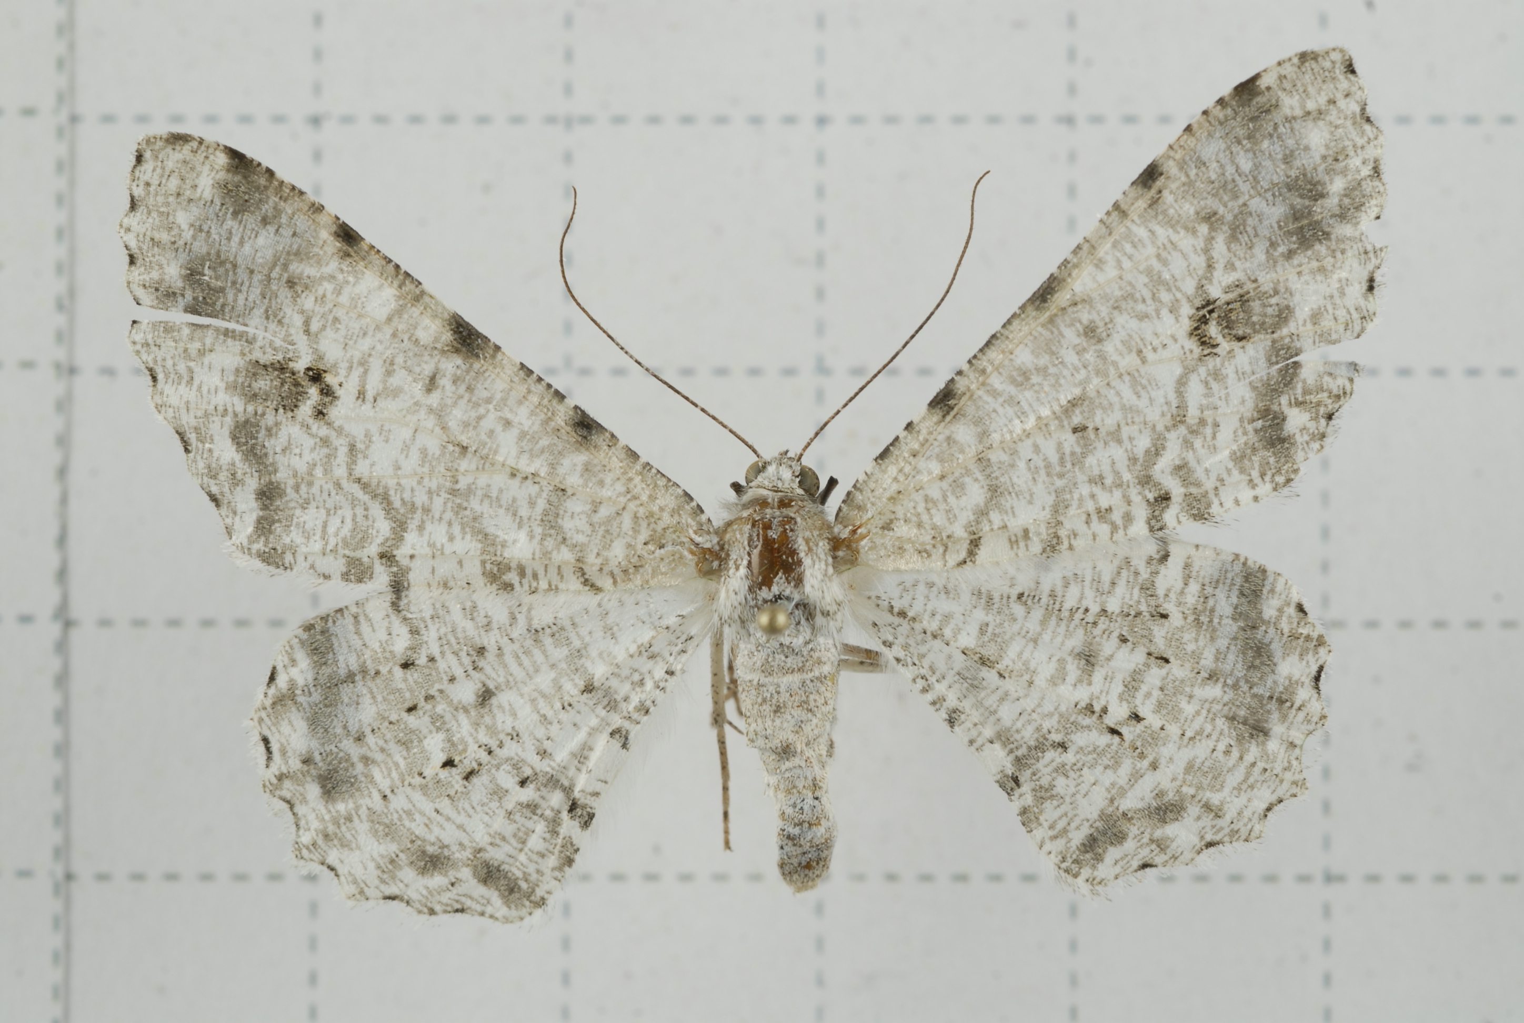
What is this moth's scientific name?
Lassaba parvalbidaria parvalbidaria
